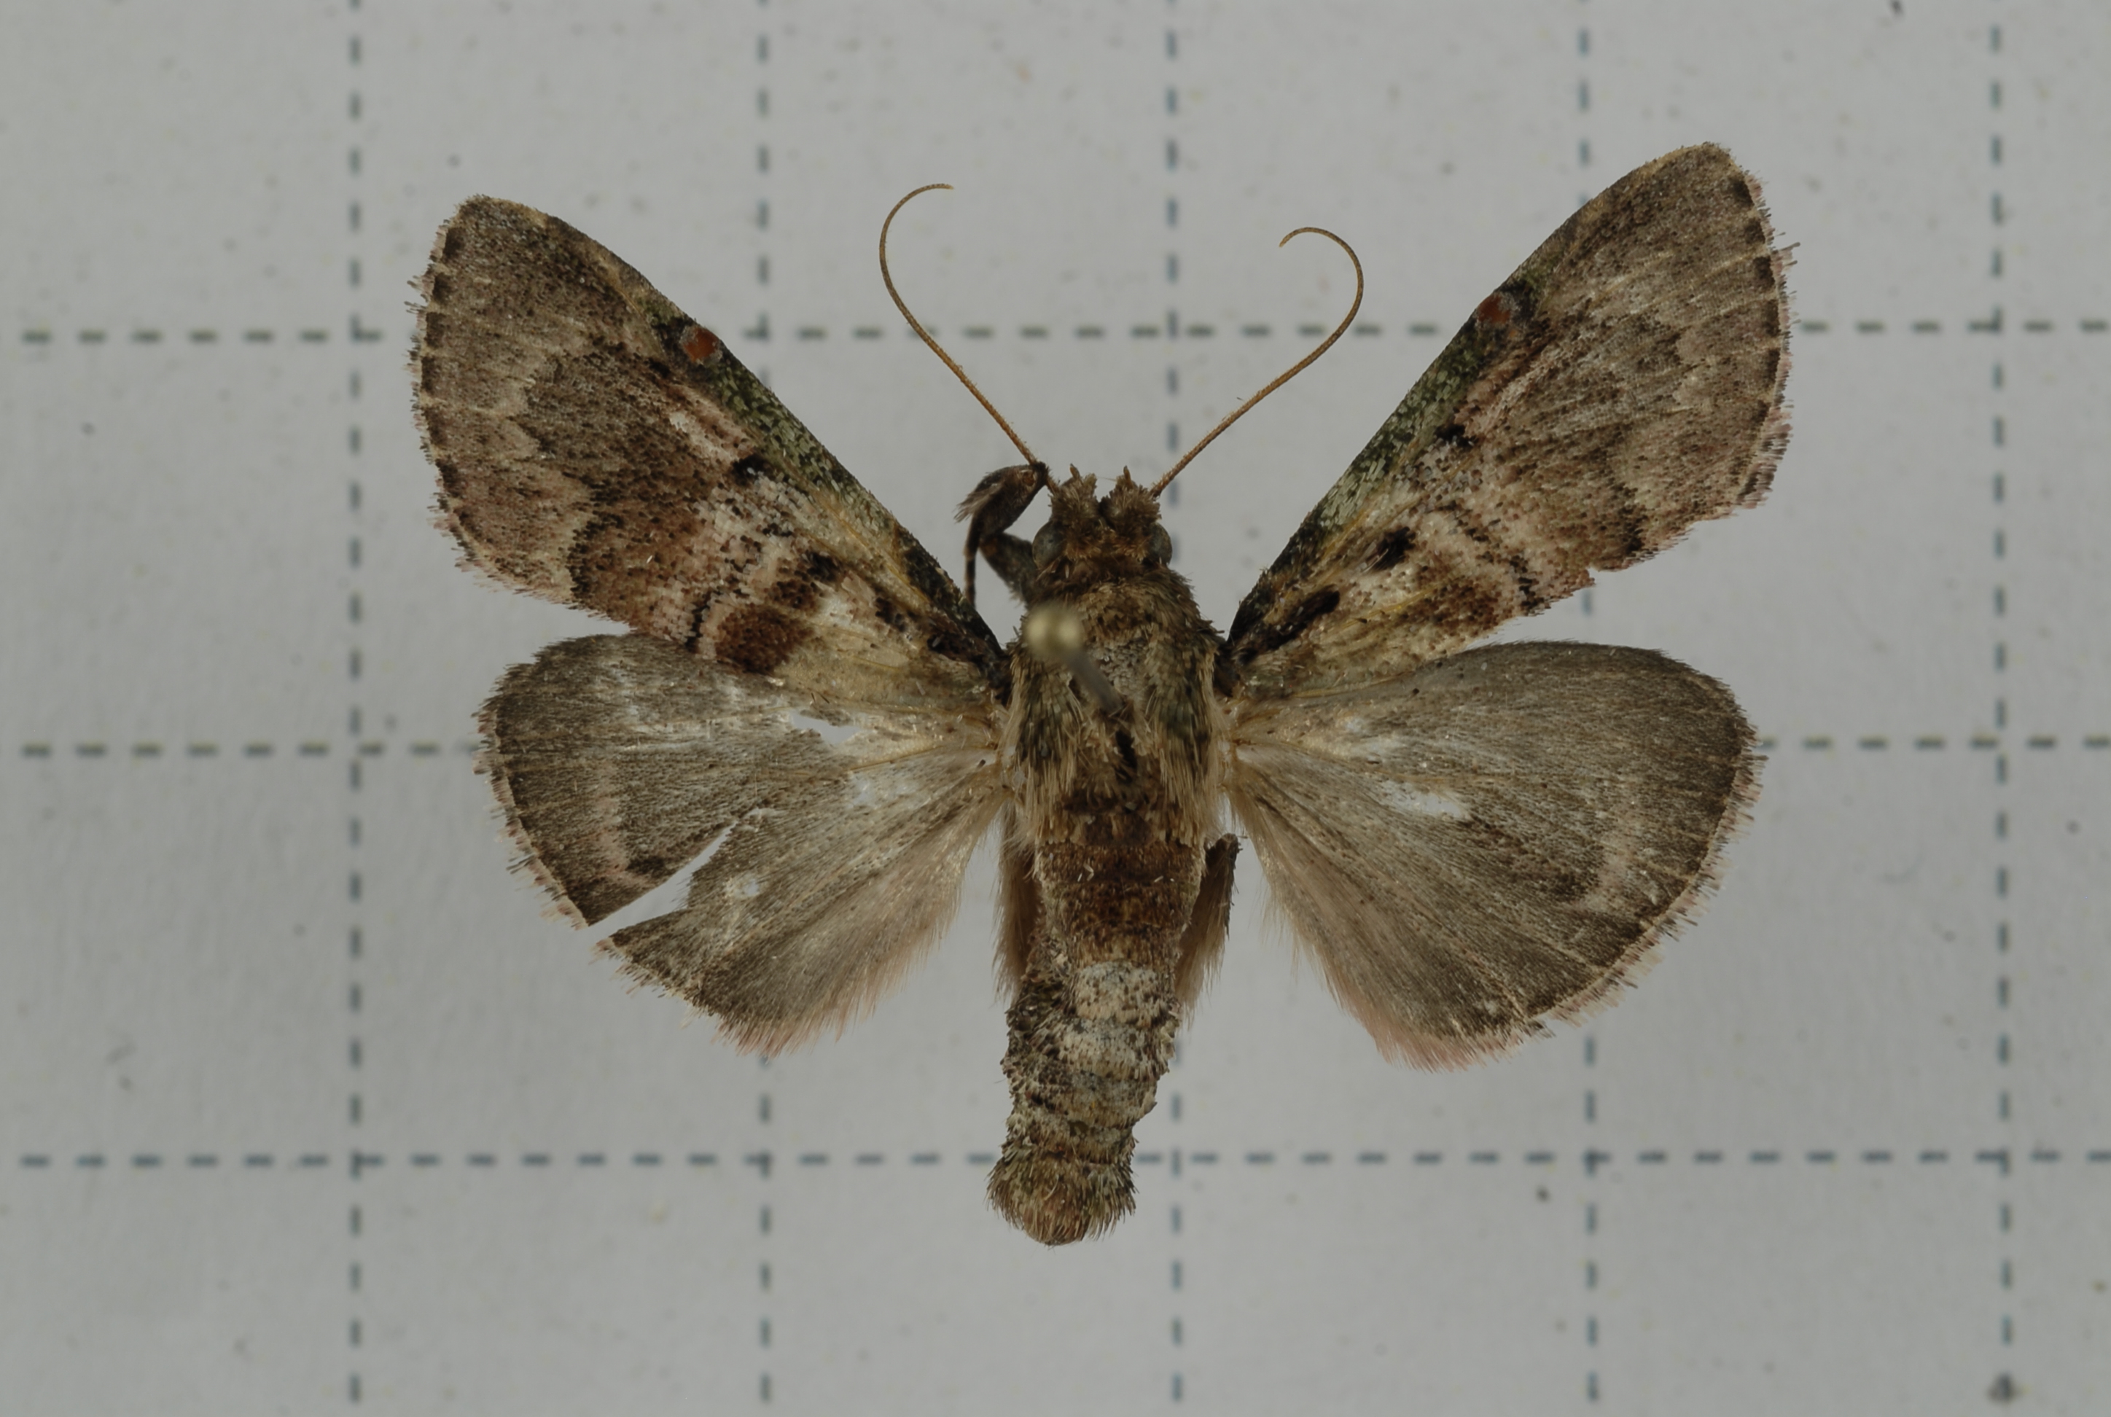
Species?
Locastra muscosalis
